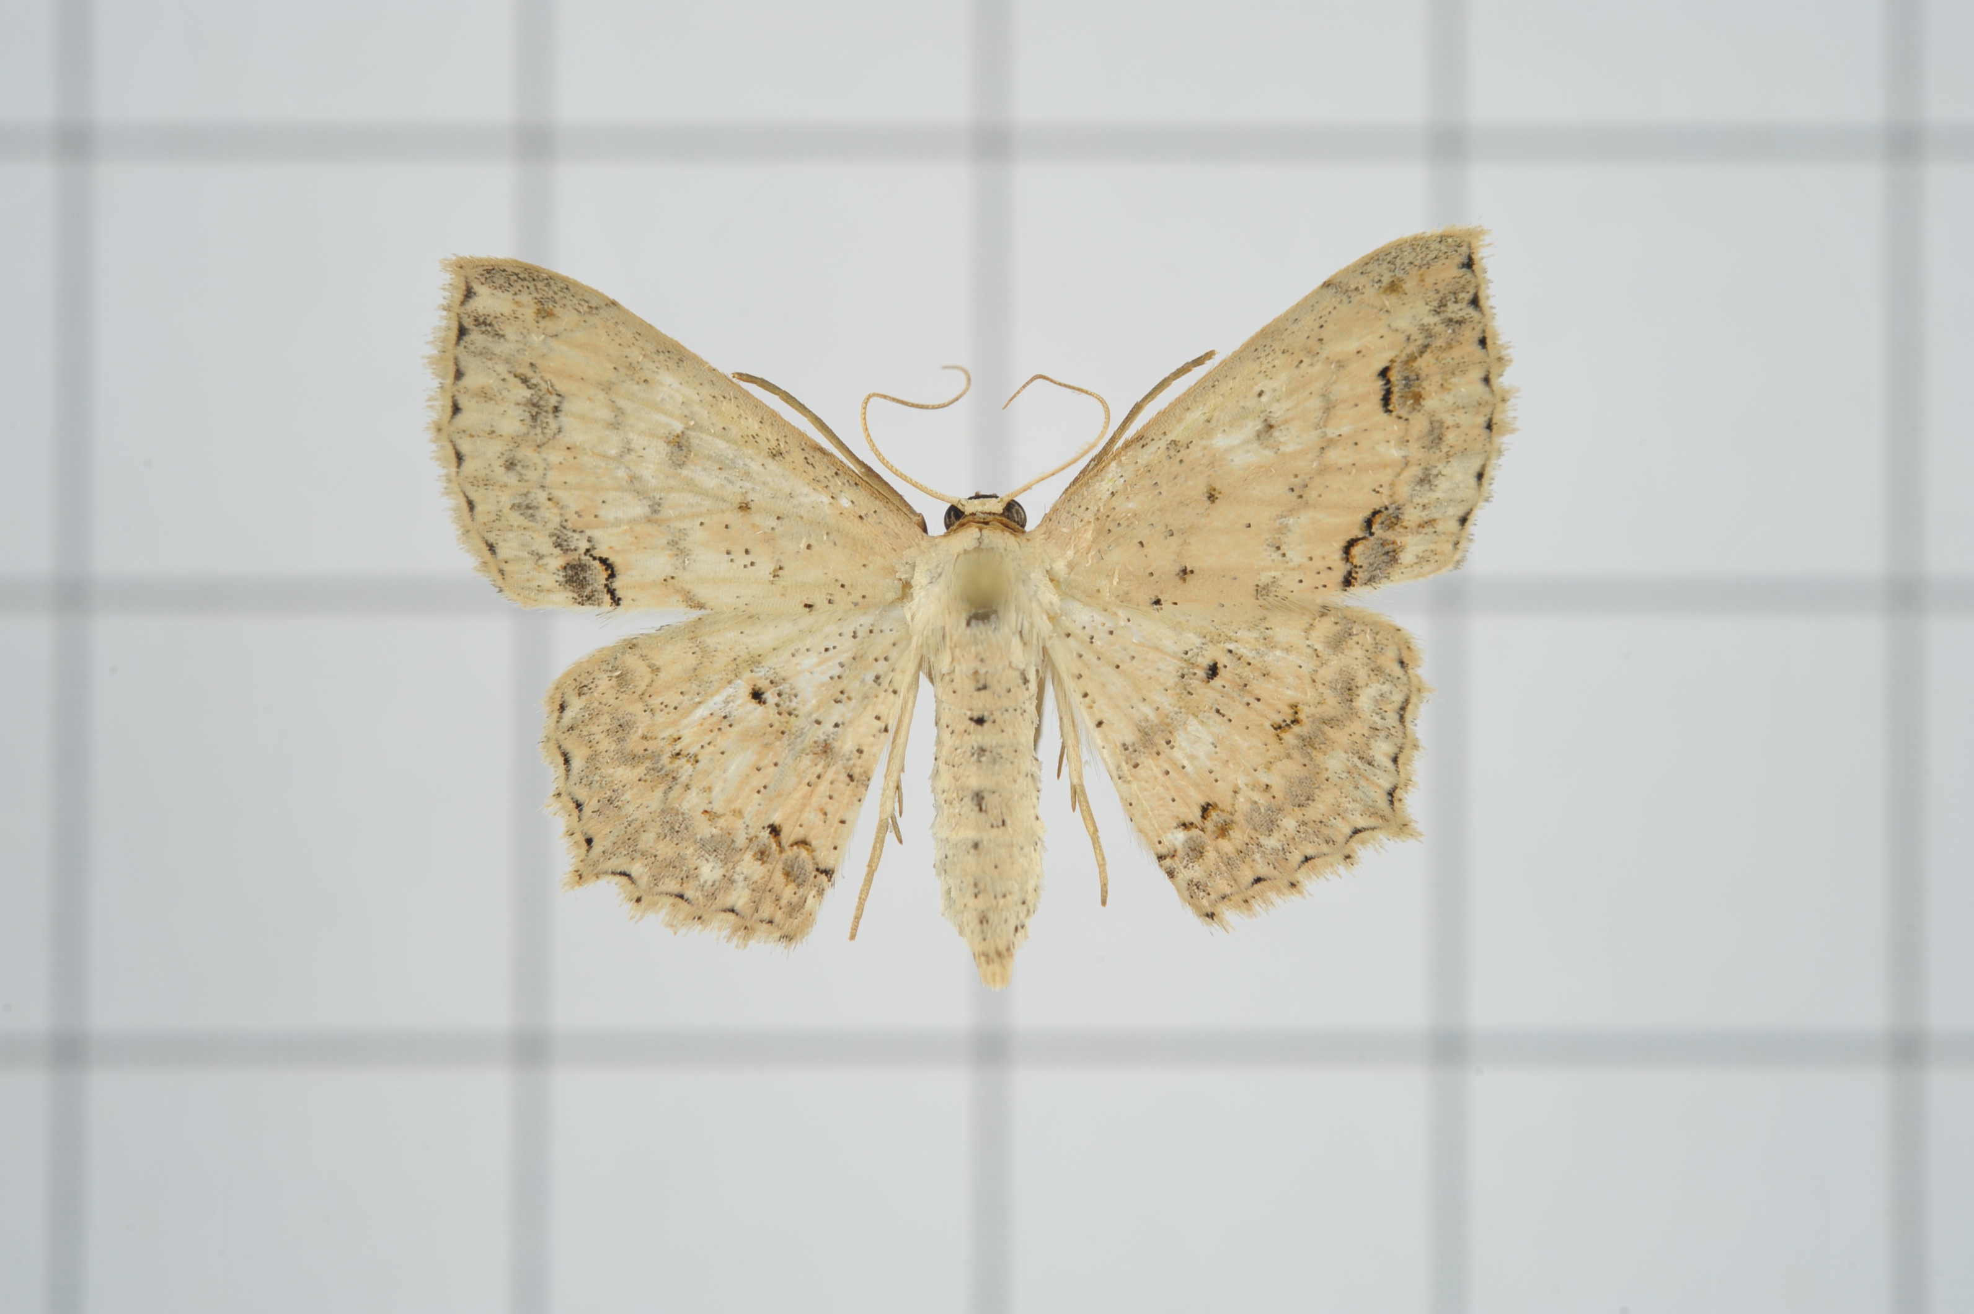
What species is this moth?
Scopula pulchellata takowensis
